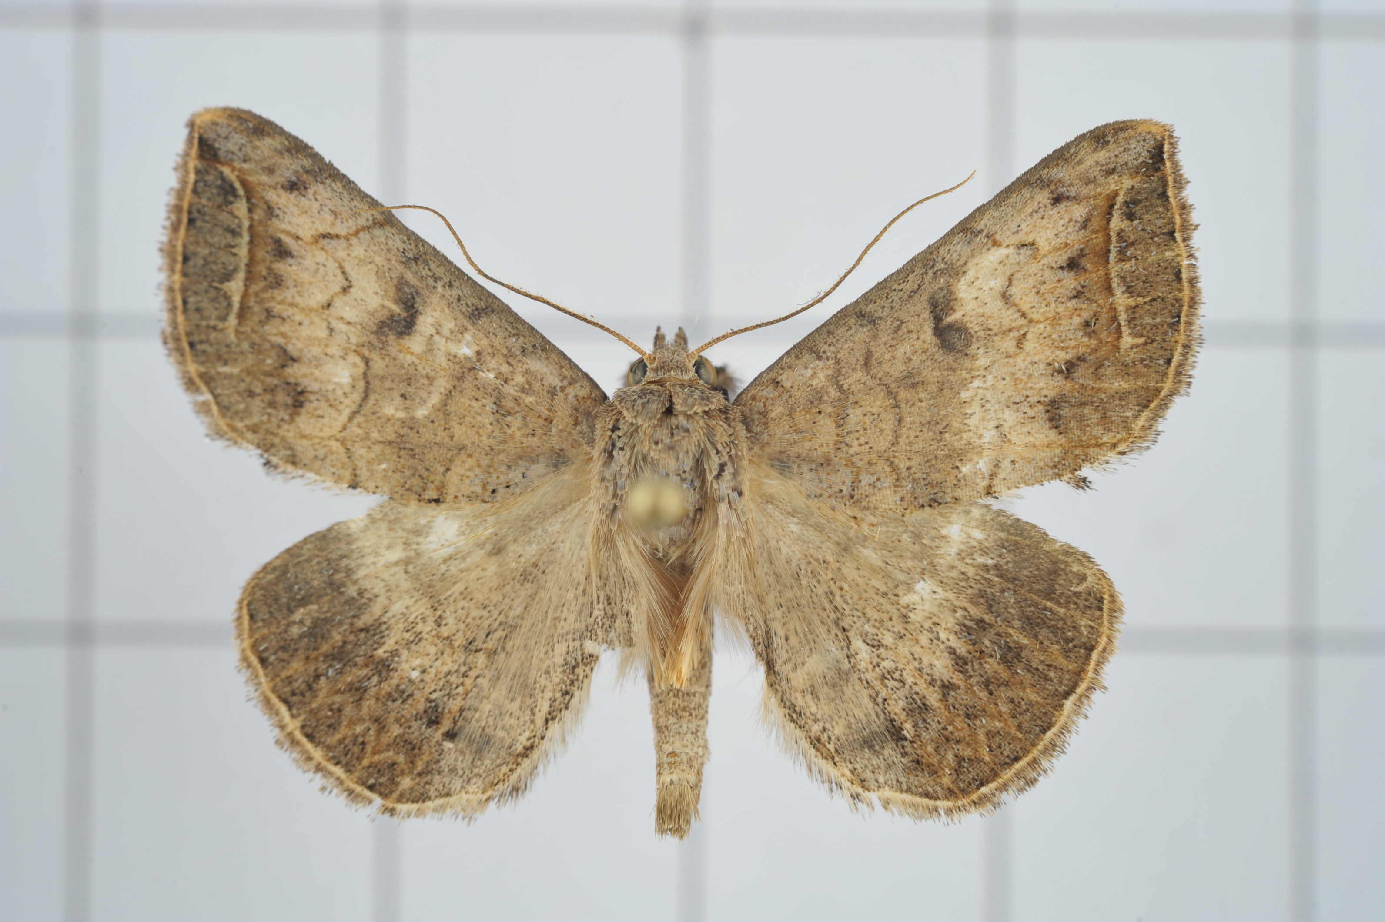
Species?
Blasticorhinus rivulosa
